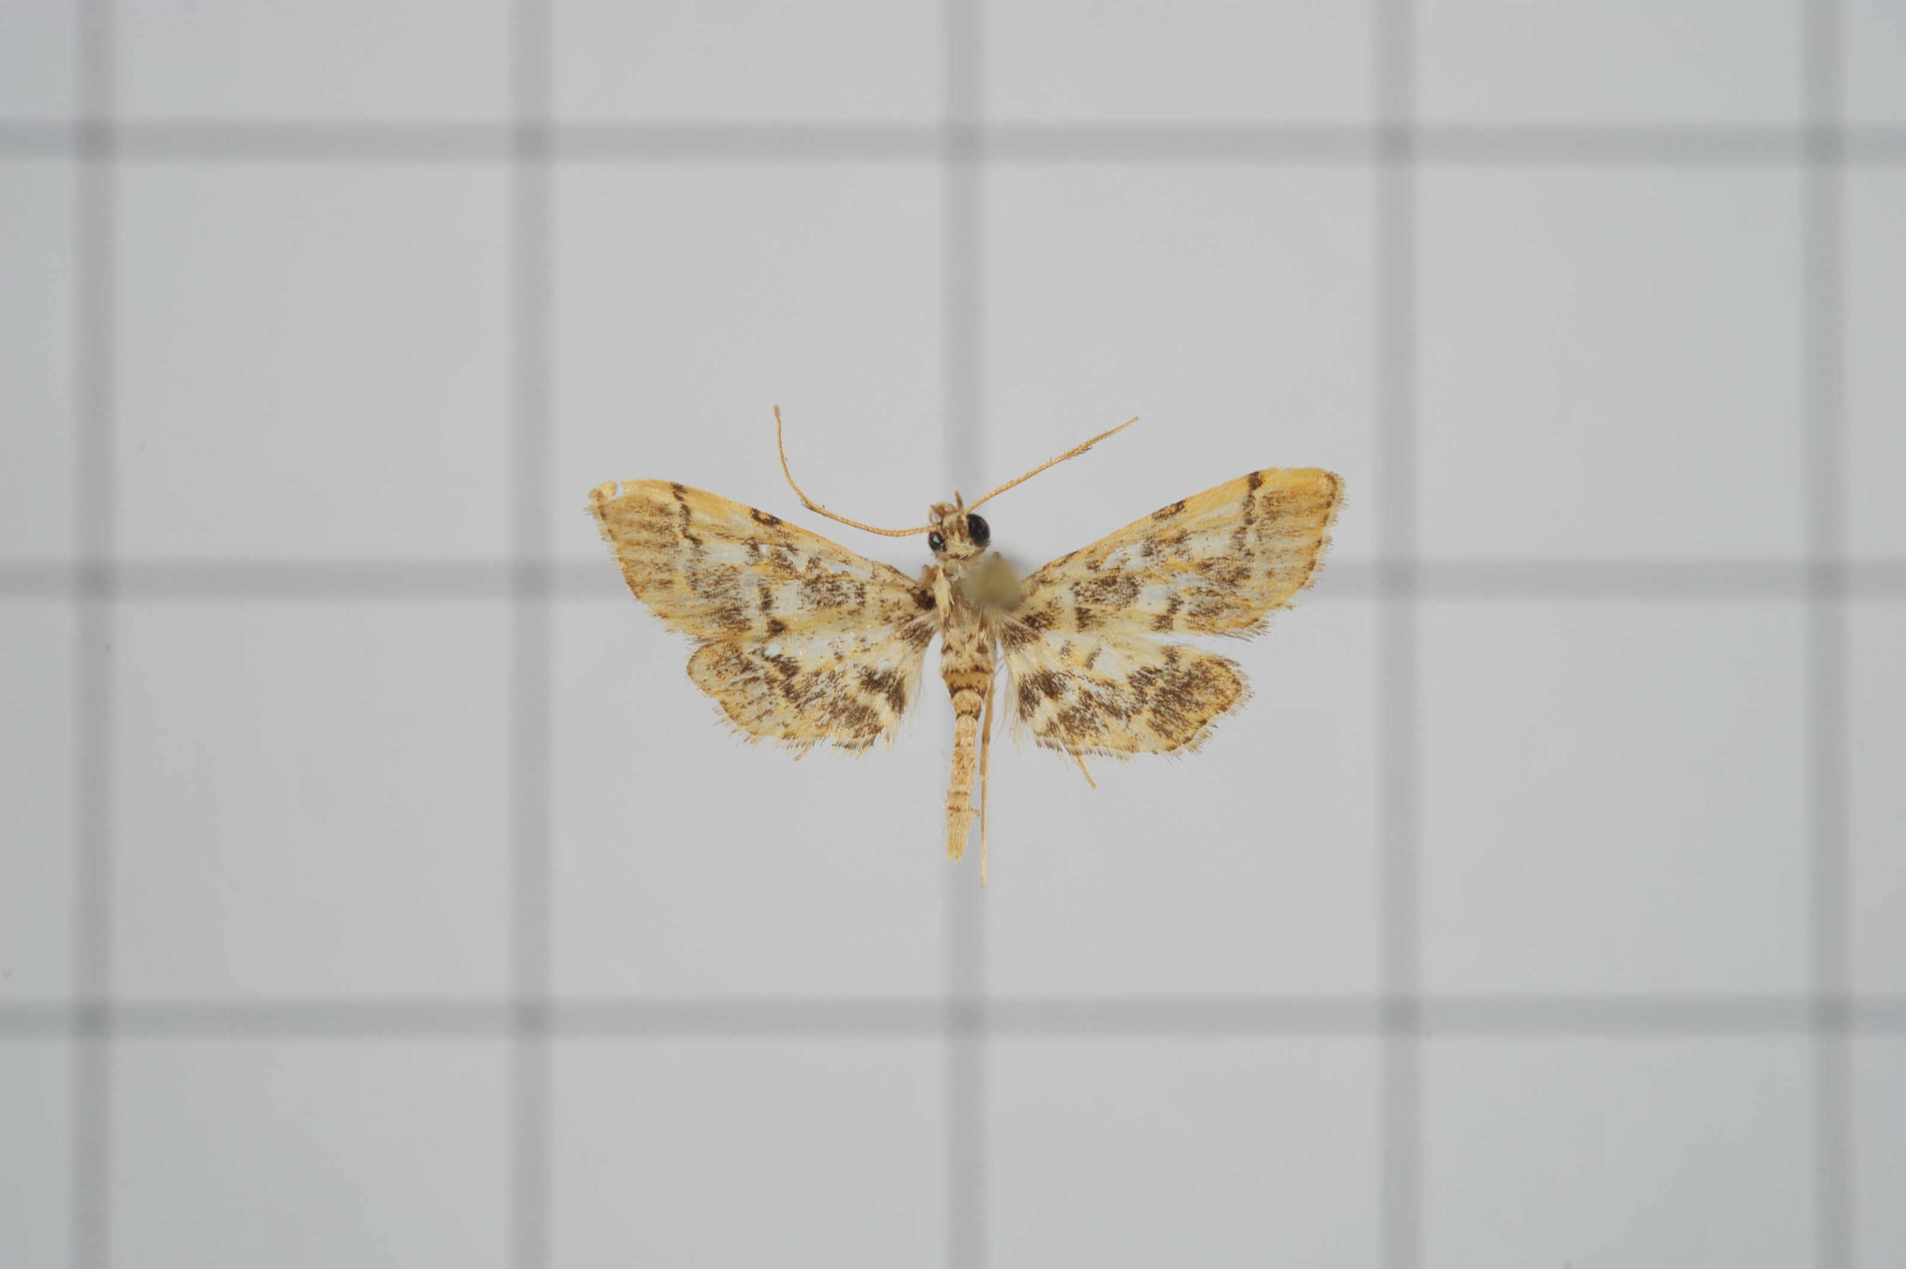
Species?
Lamprosema commixta
